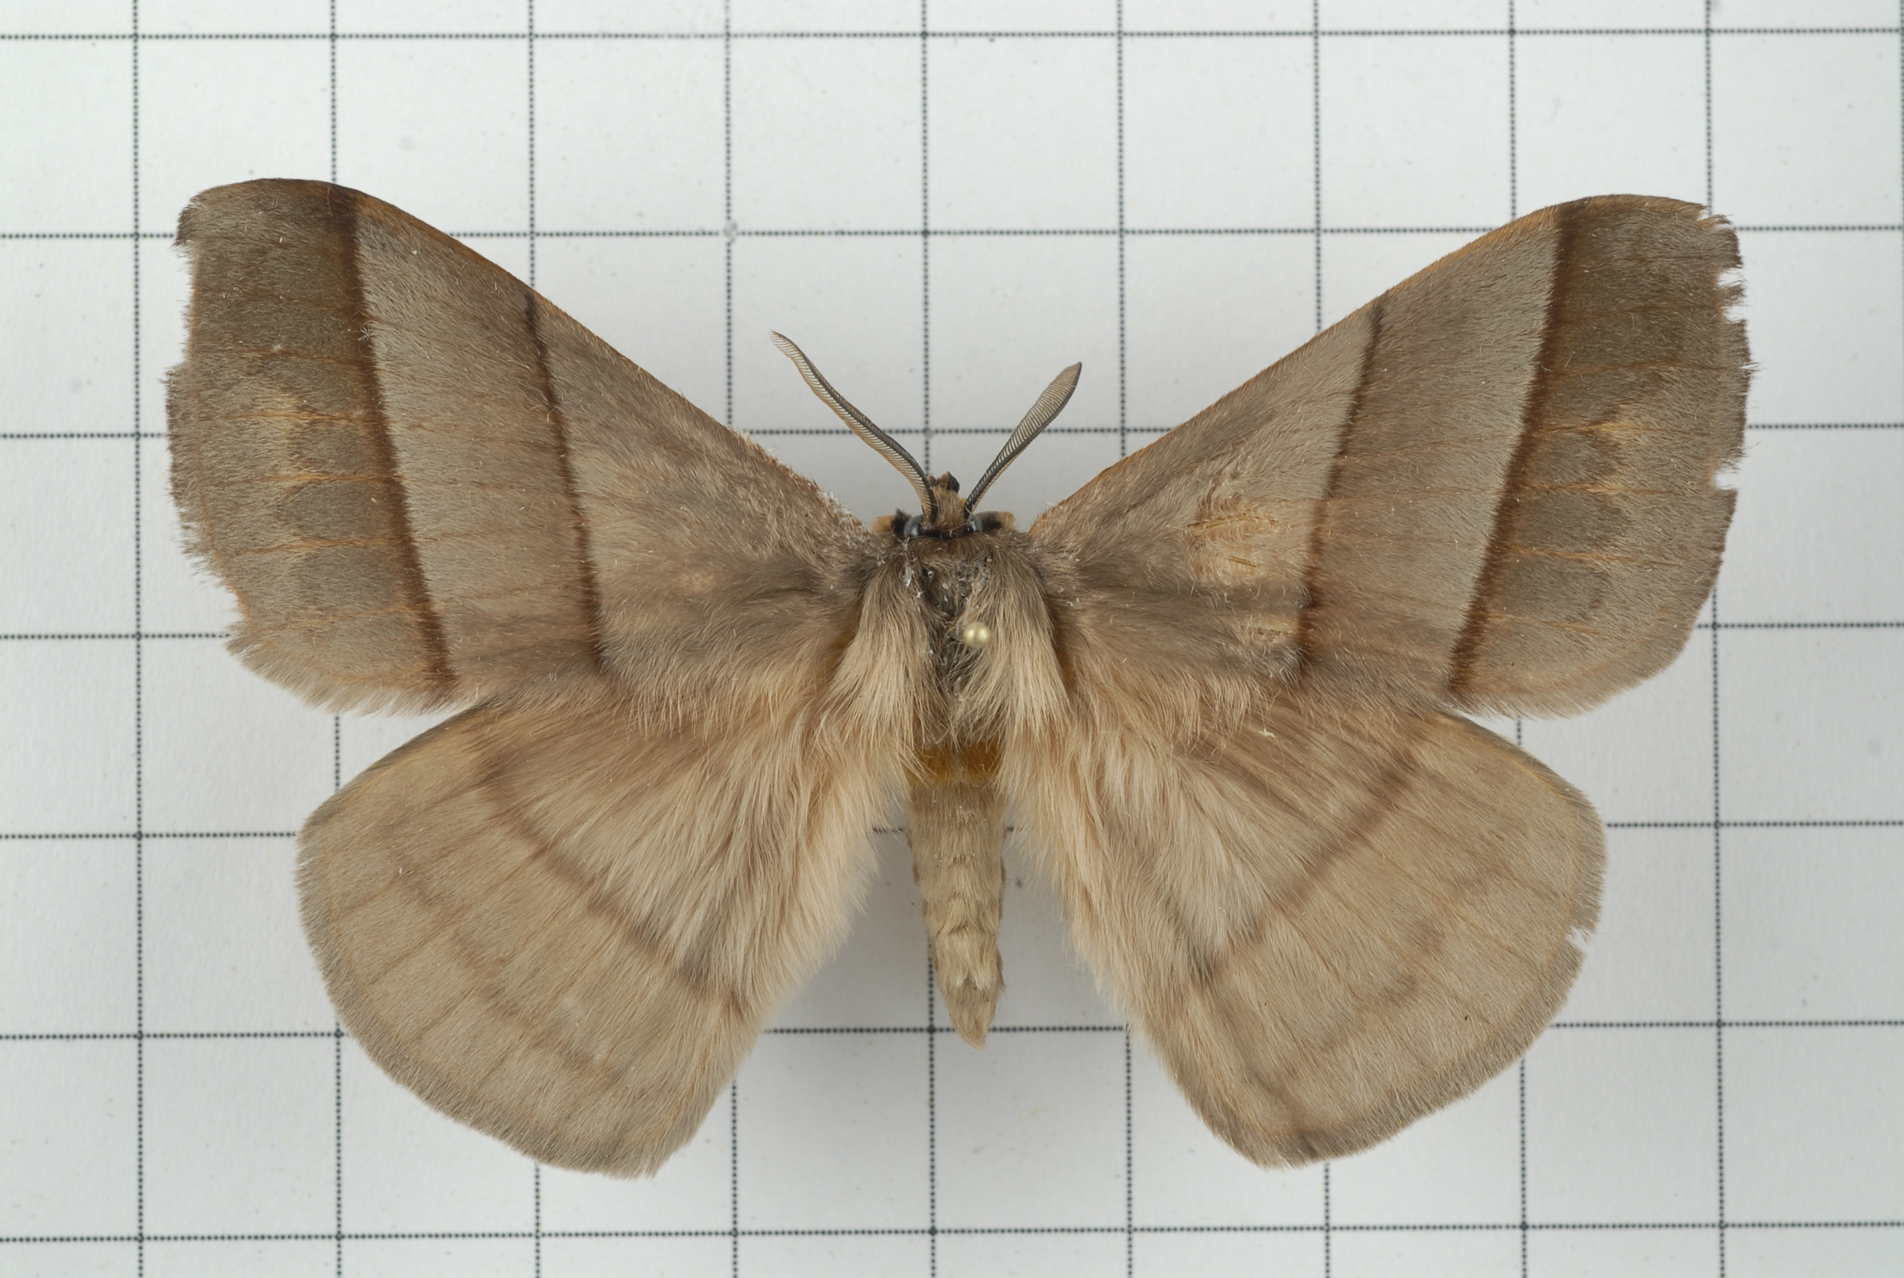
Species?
Palirisa cervina formosana
